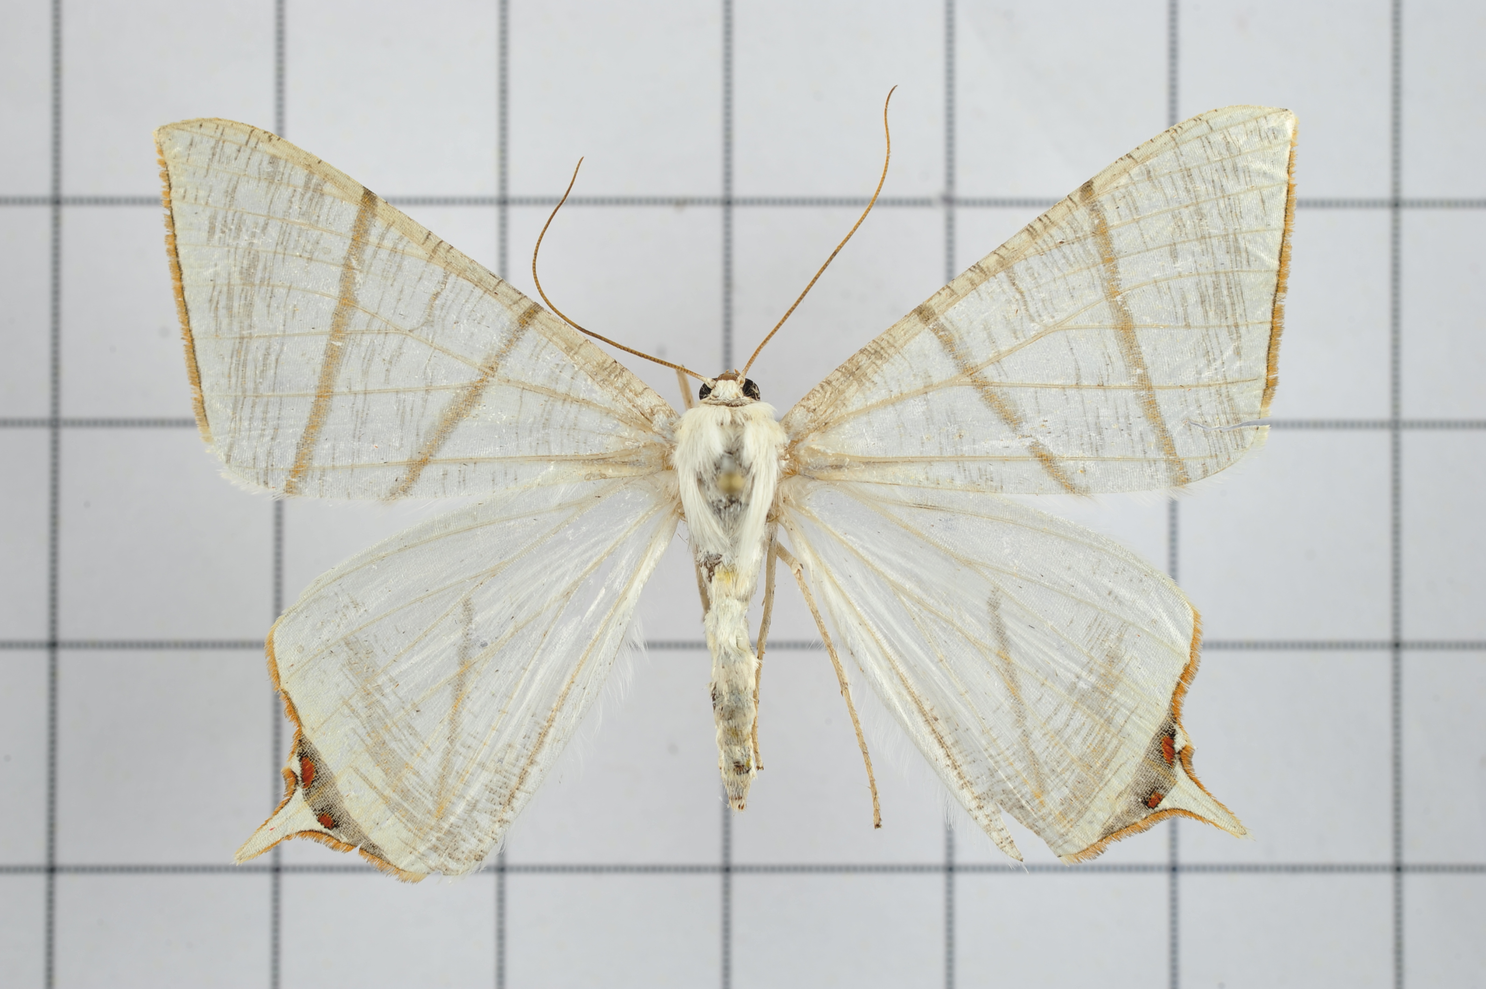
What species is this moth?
Ourapteryx changi
